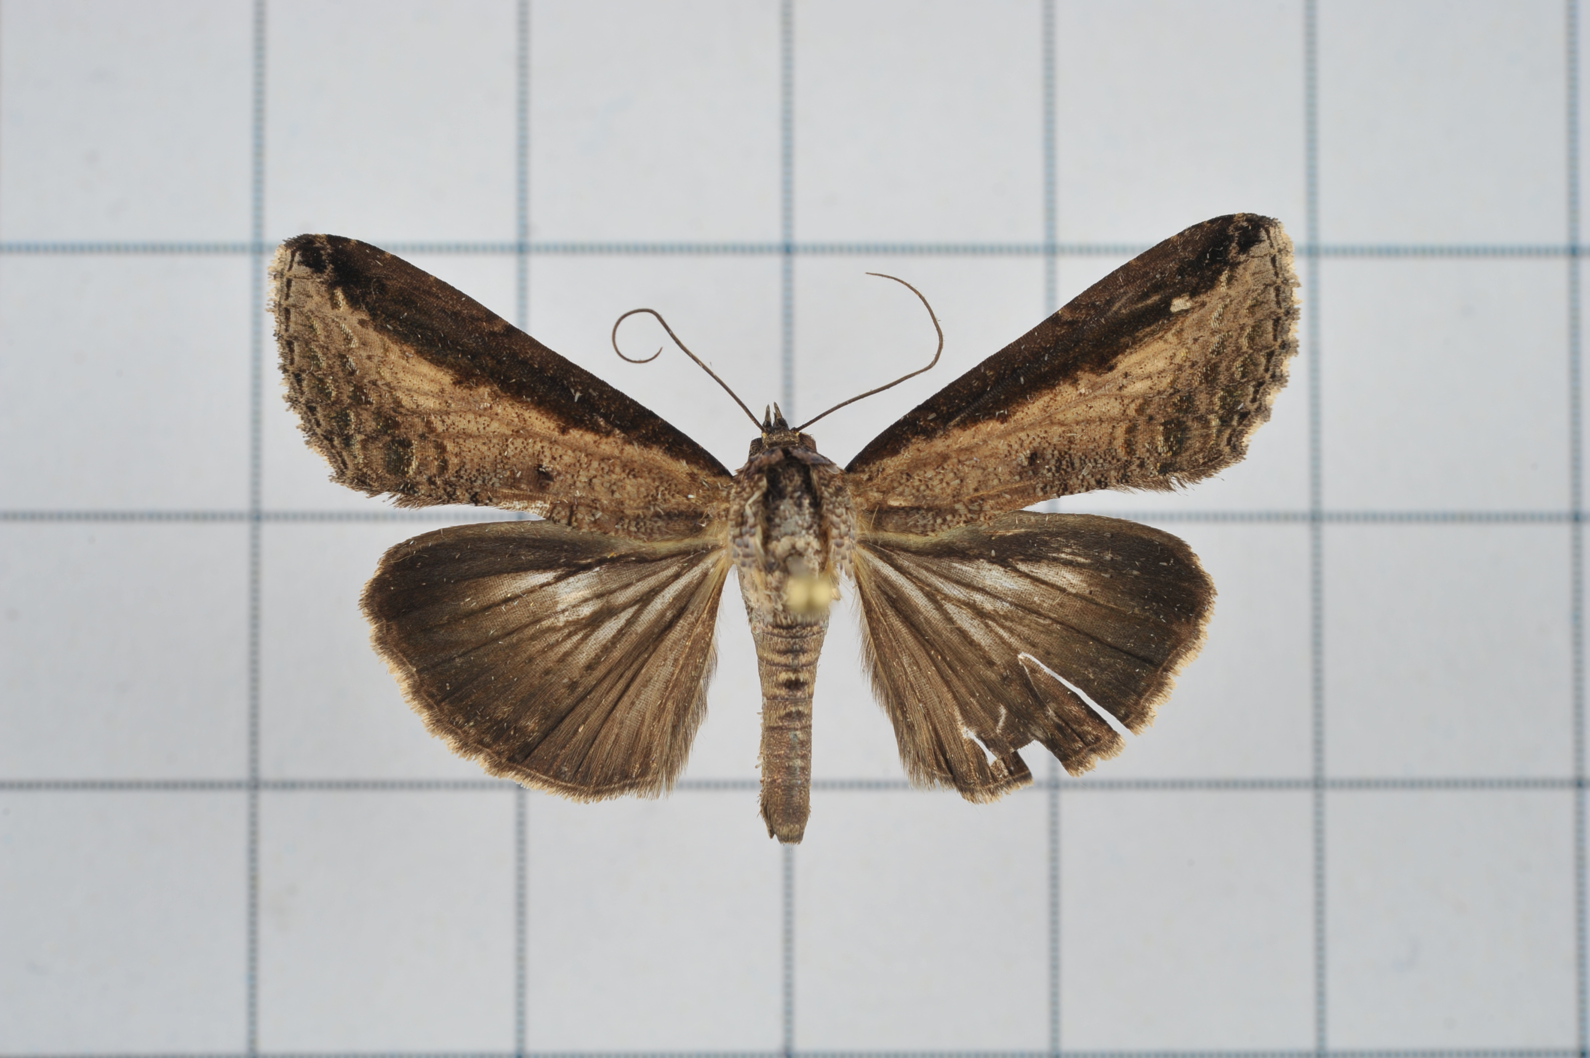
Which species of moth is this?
Lophoptera squammigera
